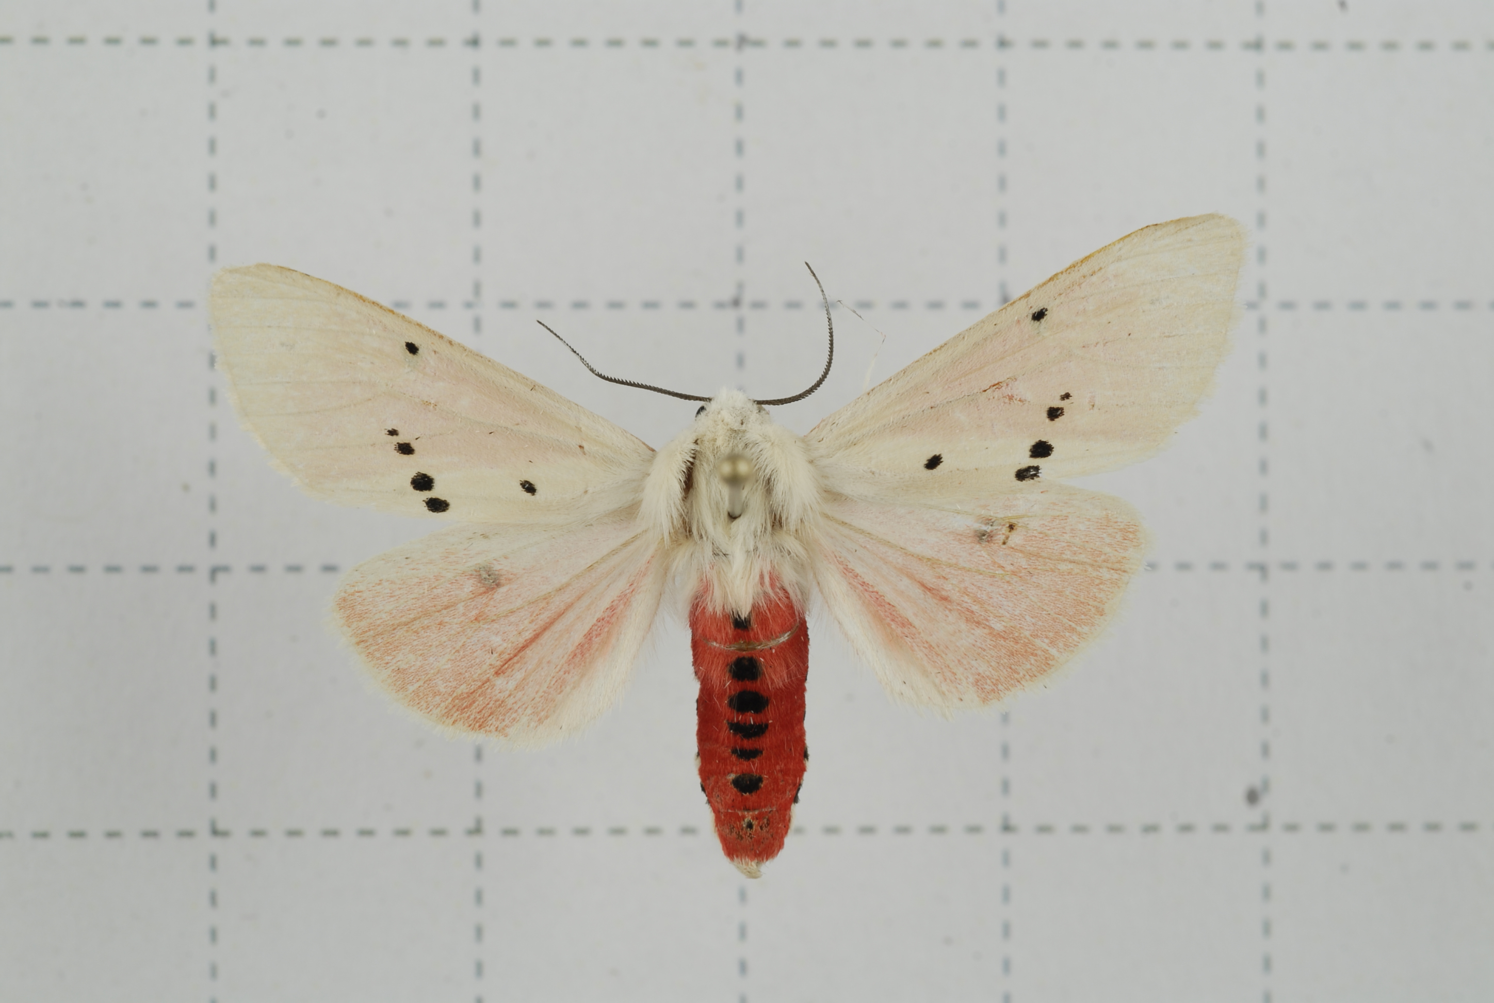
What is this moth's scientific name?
Spilarctia subcarnea
